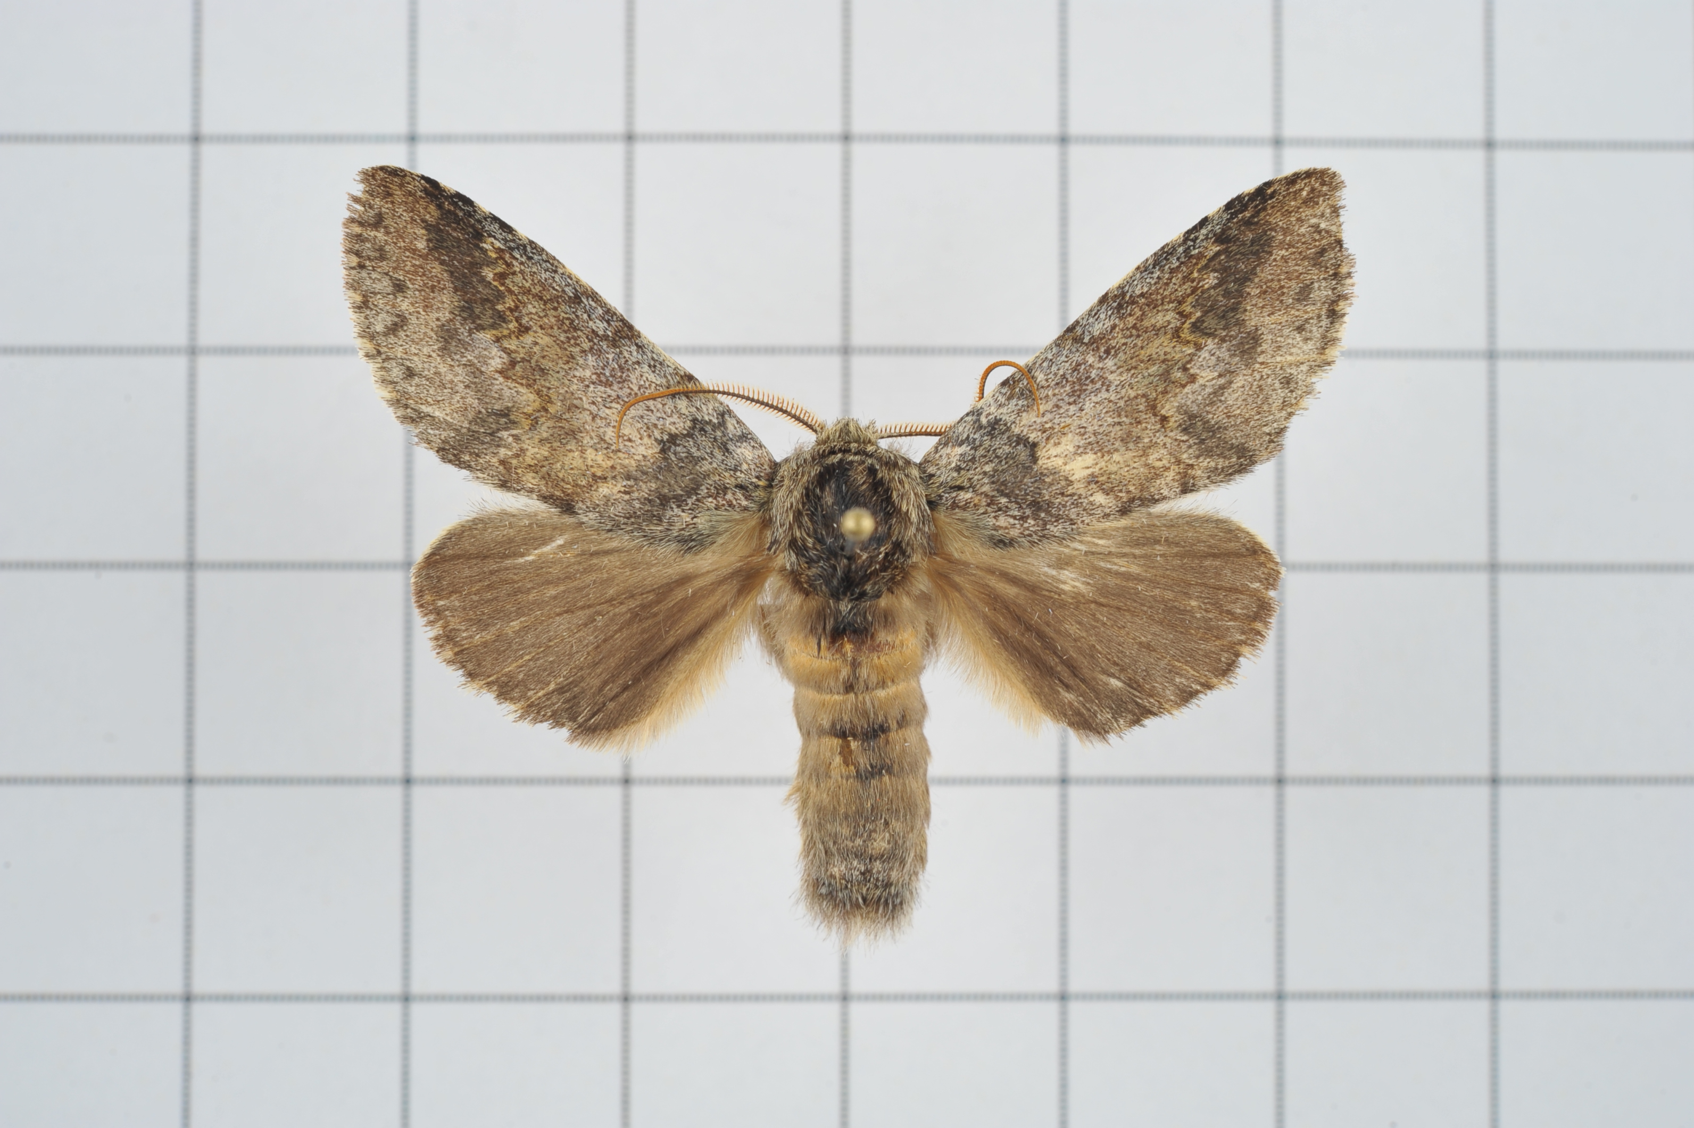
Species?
Disparia wilemani
